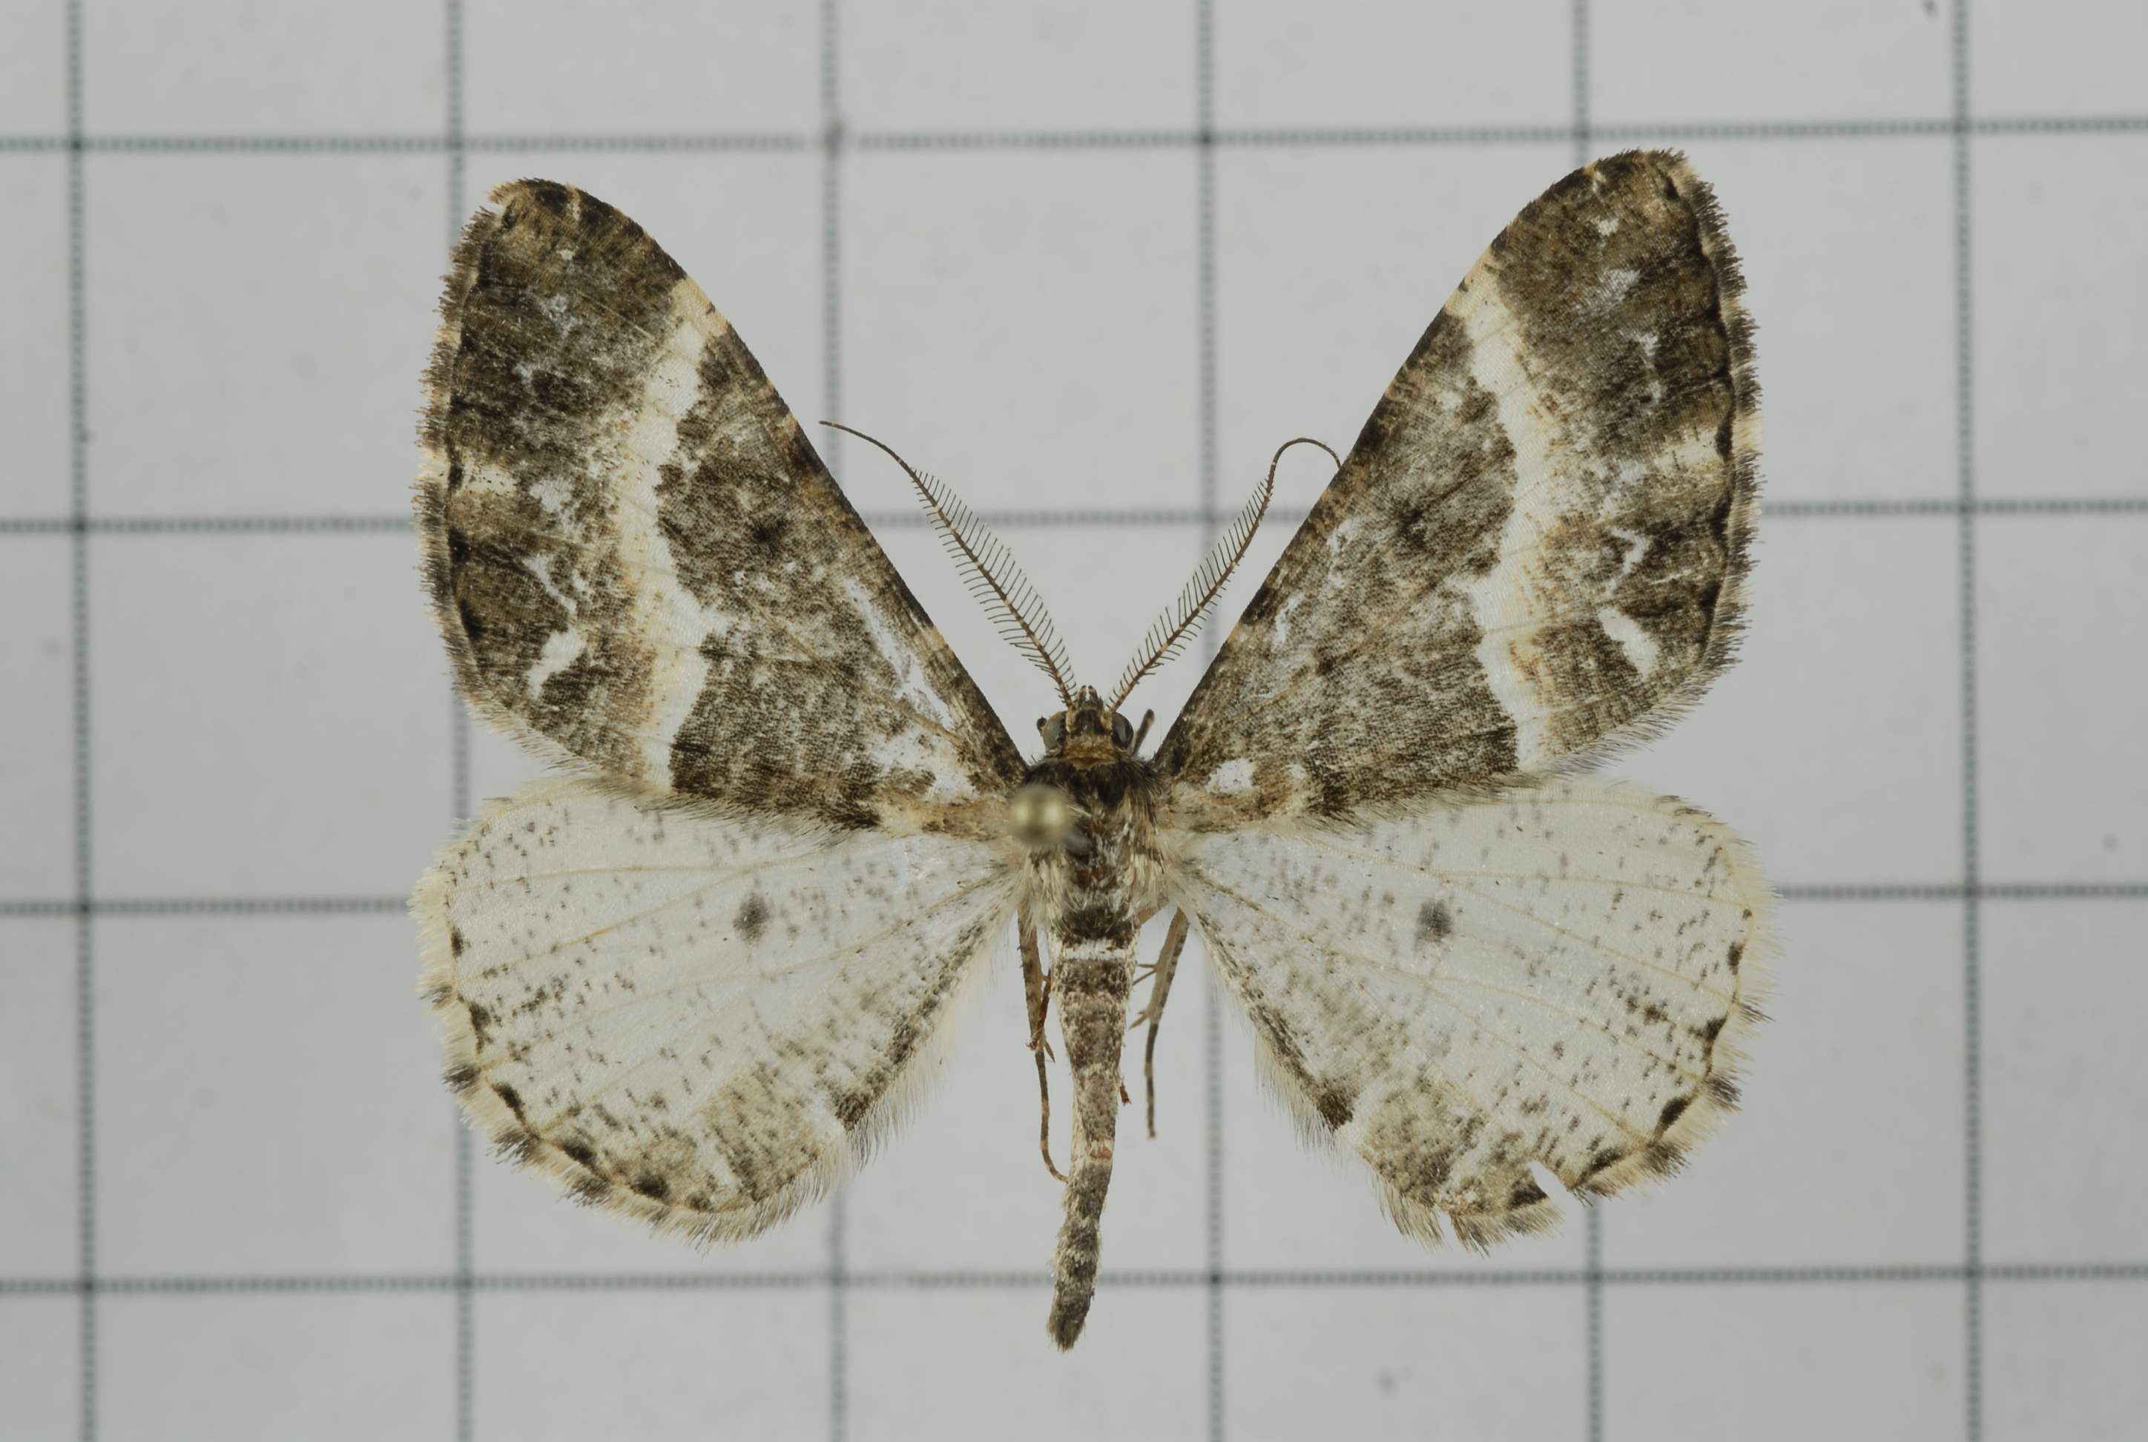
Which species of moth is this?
Harutalcis fumigata
